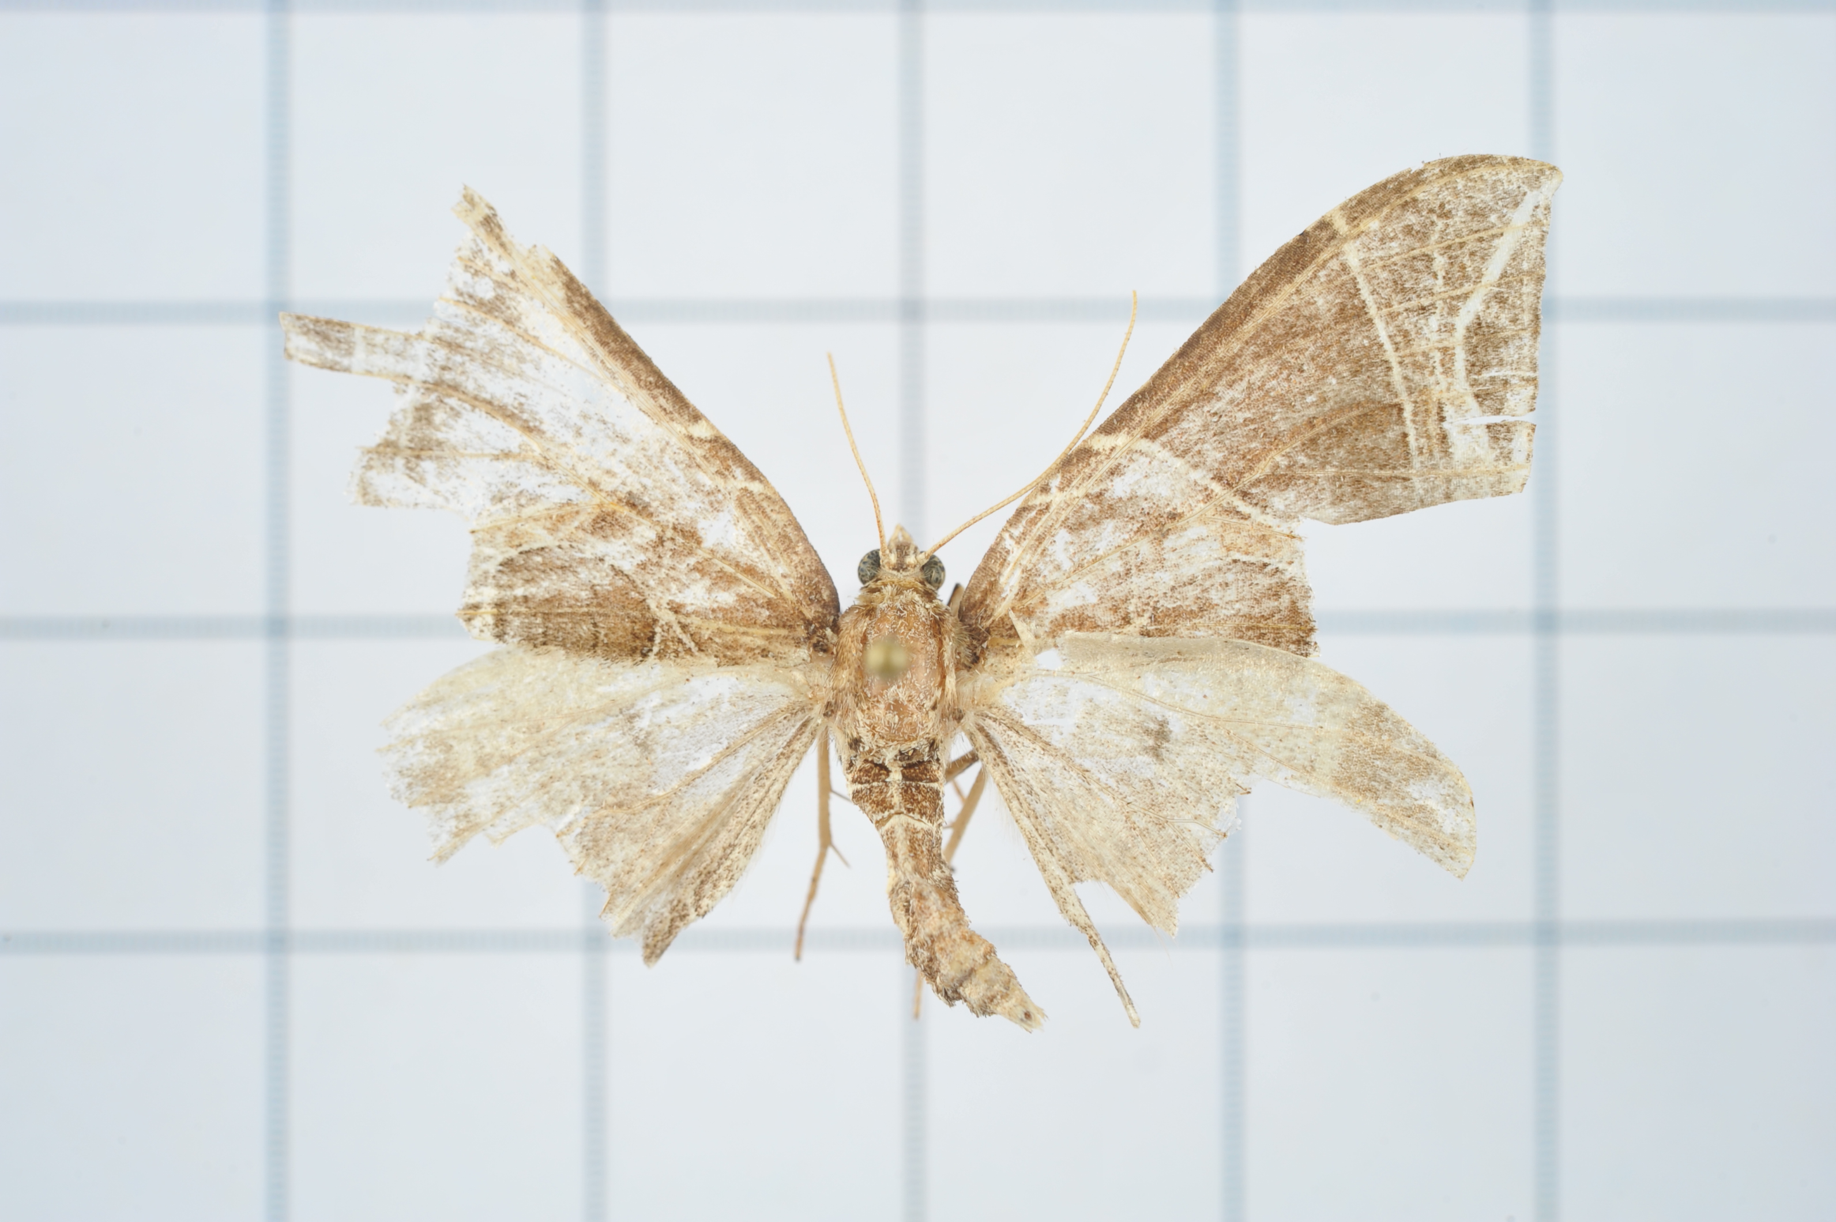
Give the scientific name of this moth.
Ecliptopera rectilinea kanshinensis
